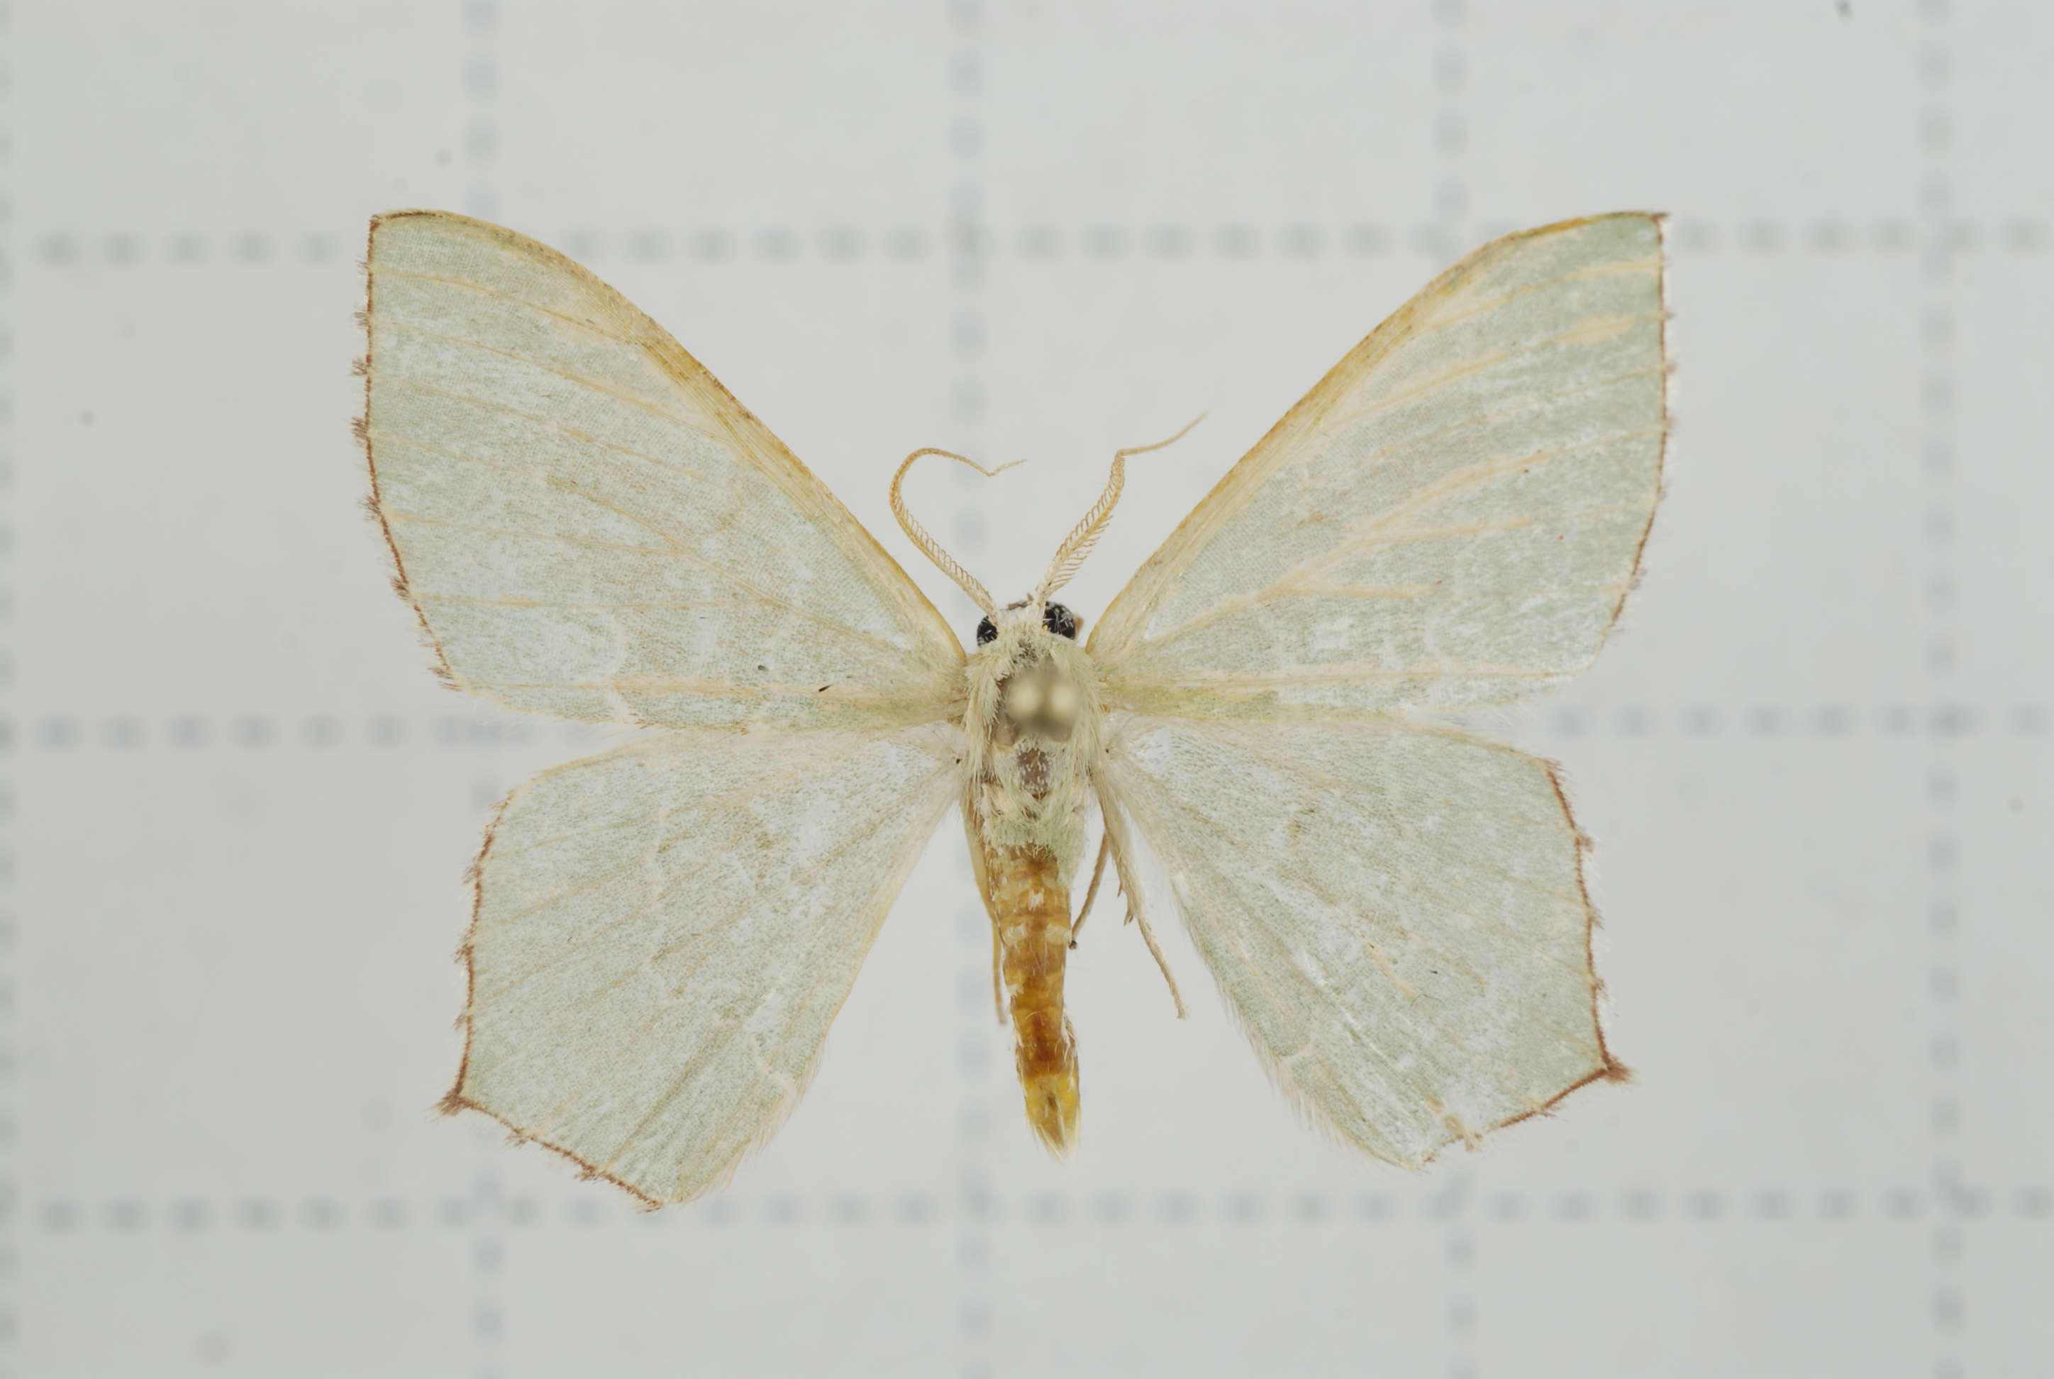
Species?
Hemistola simplex
